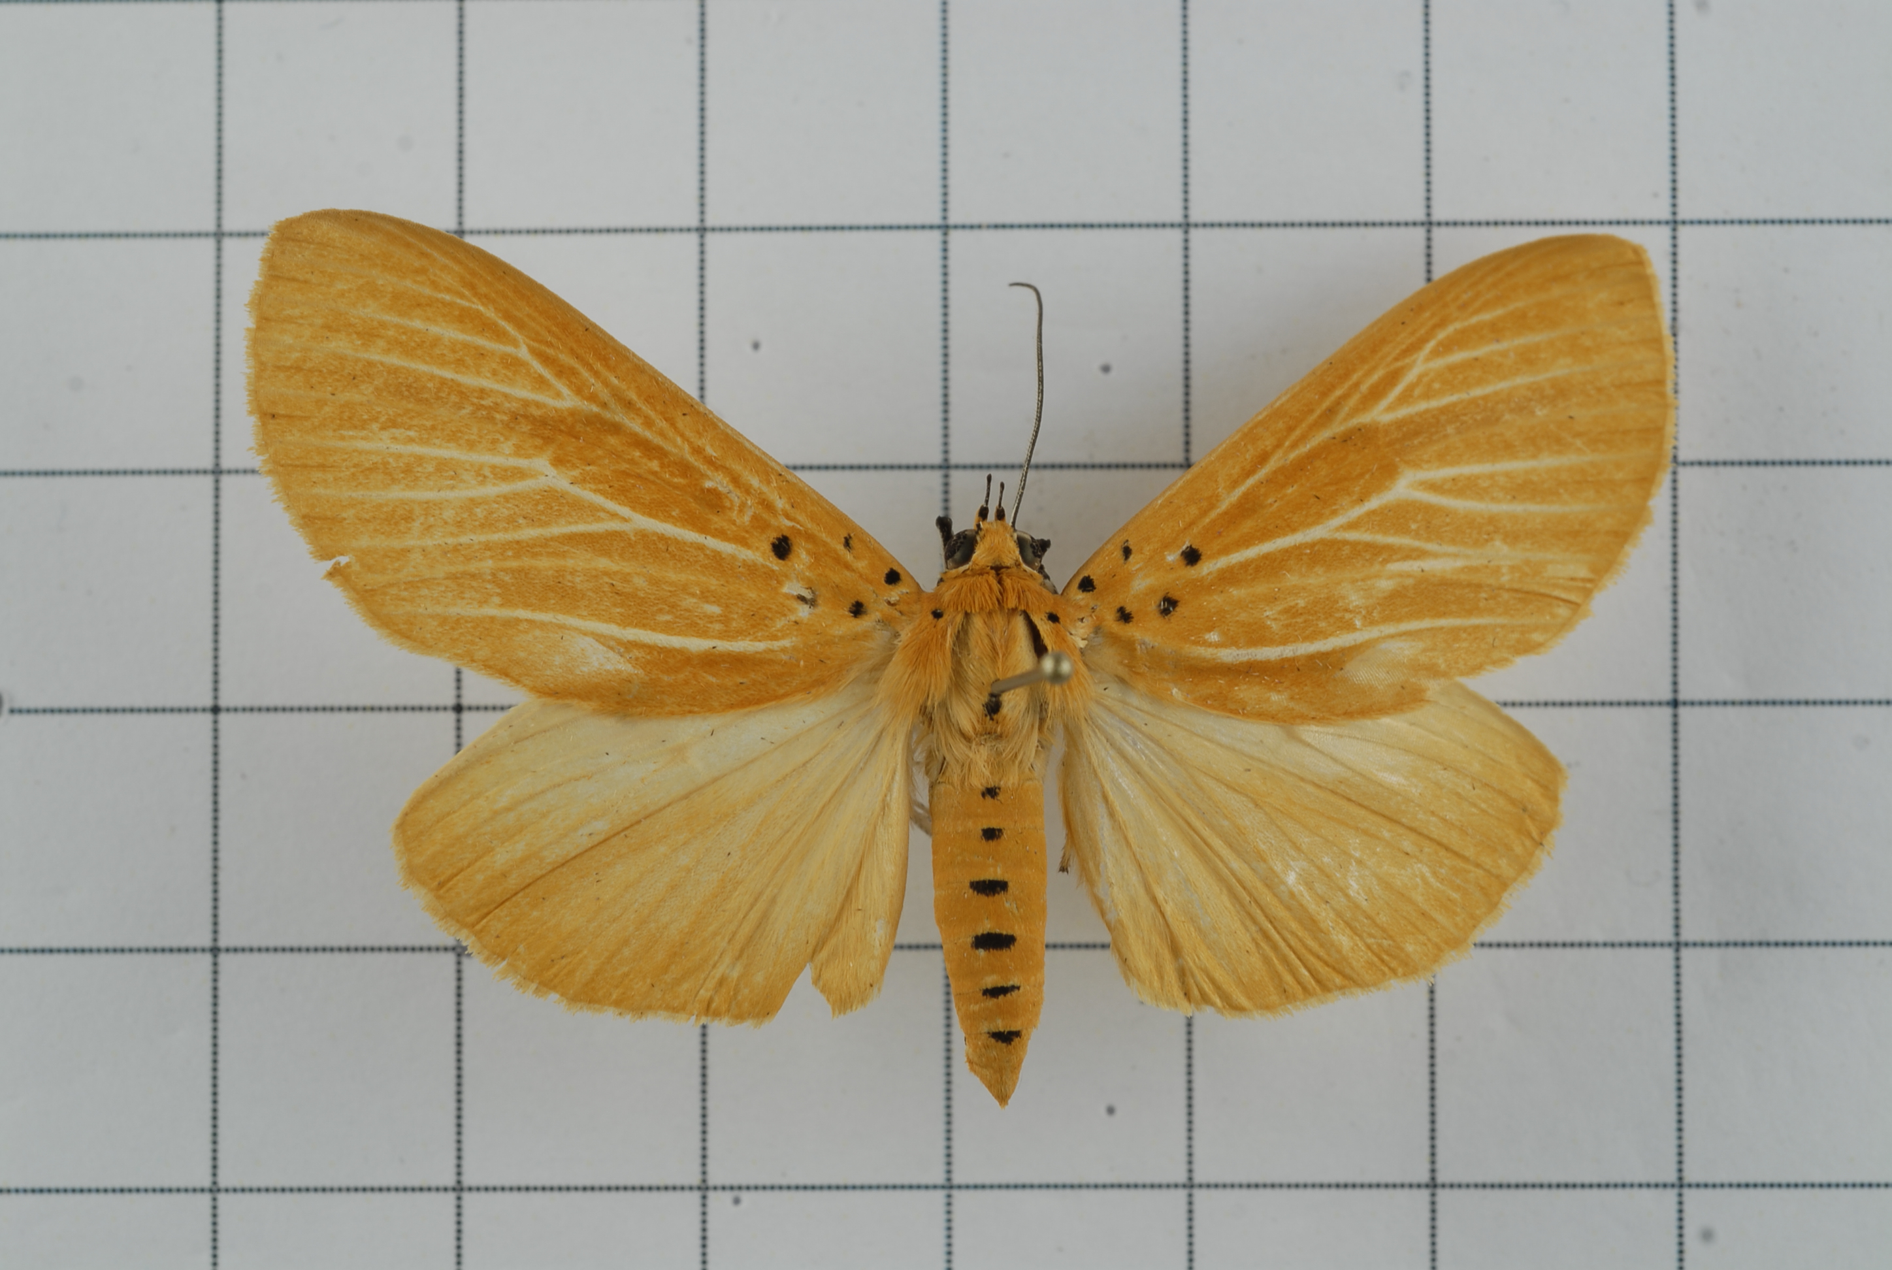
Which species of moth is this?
Asota egens confinis
